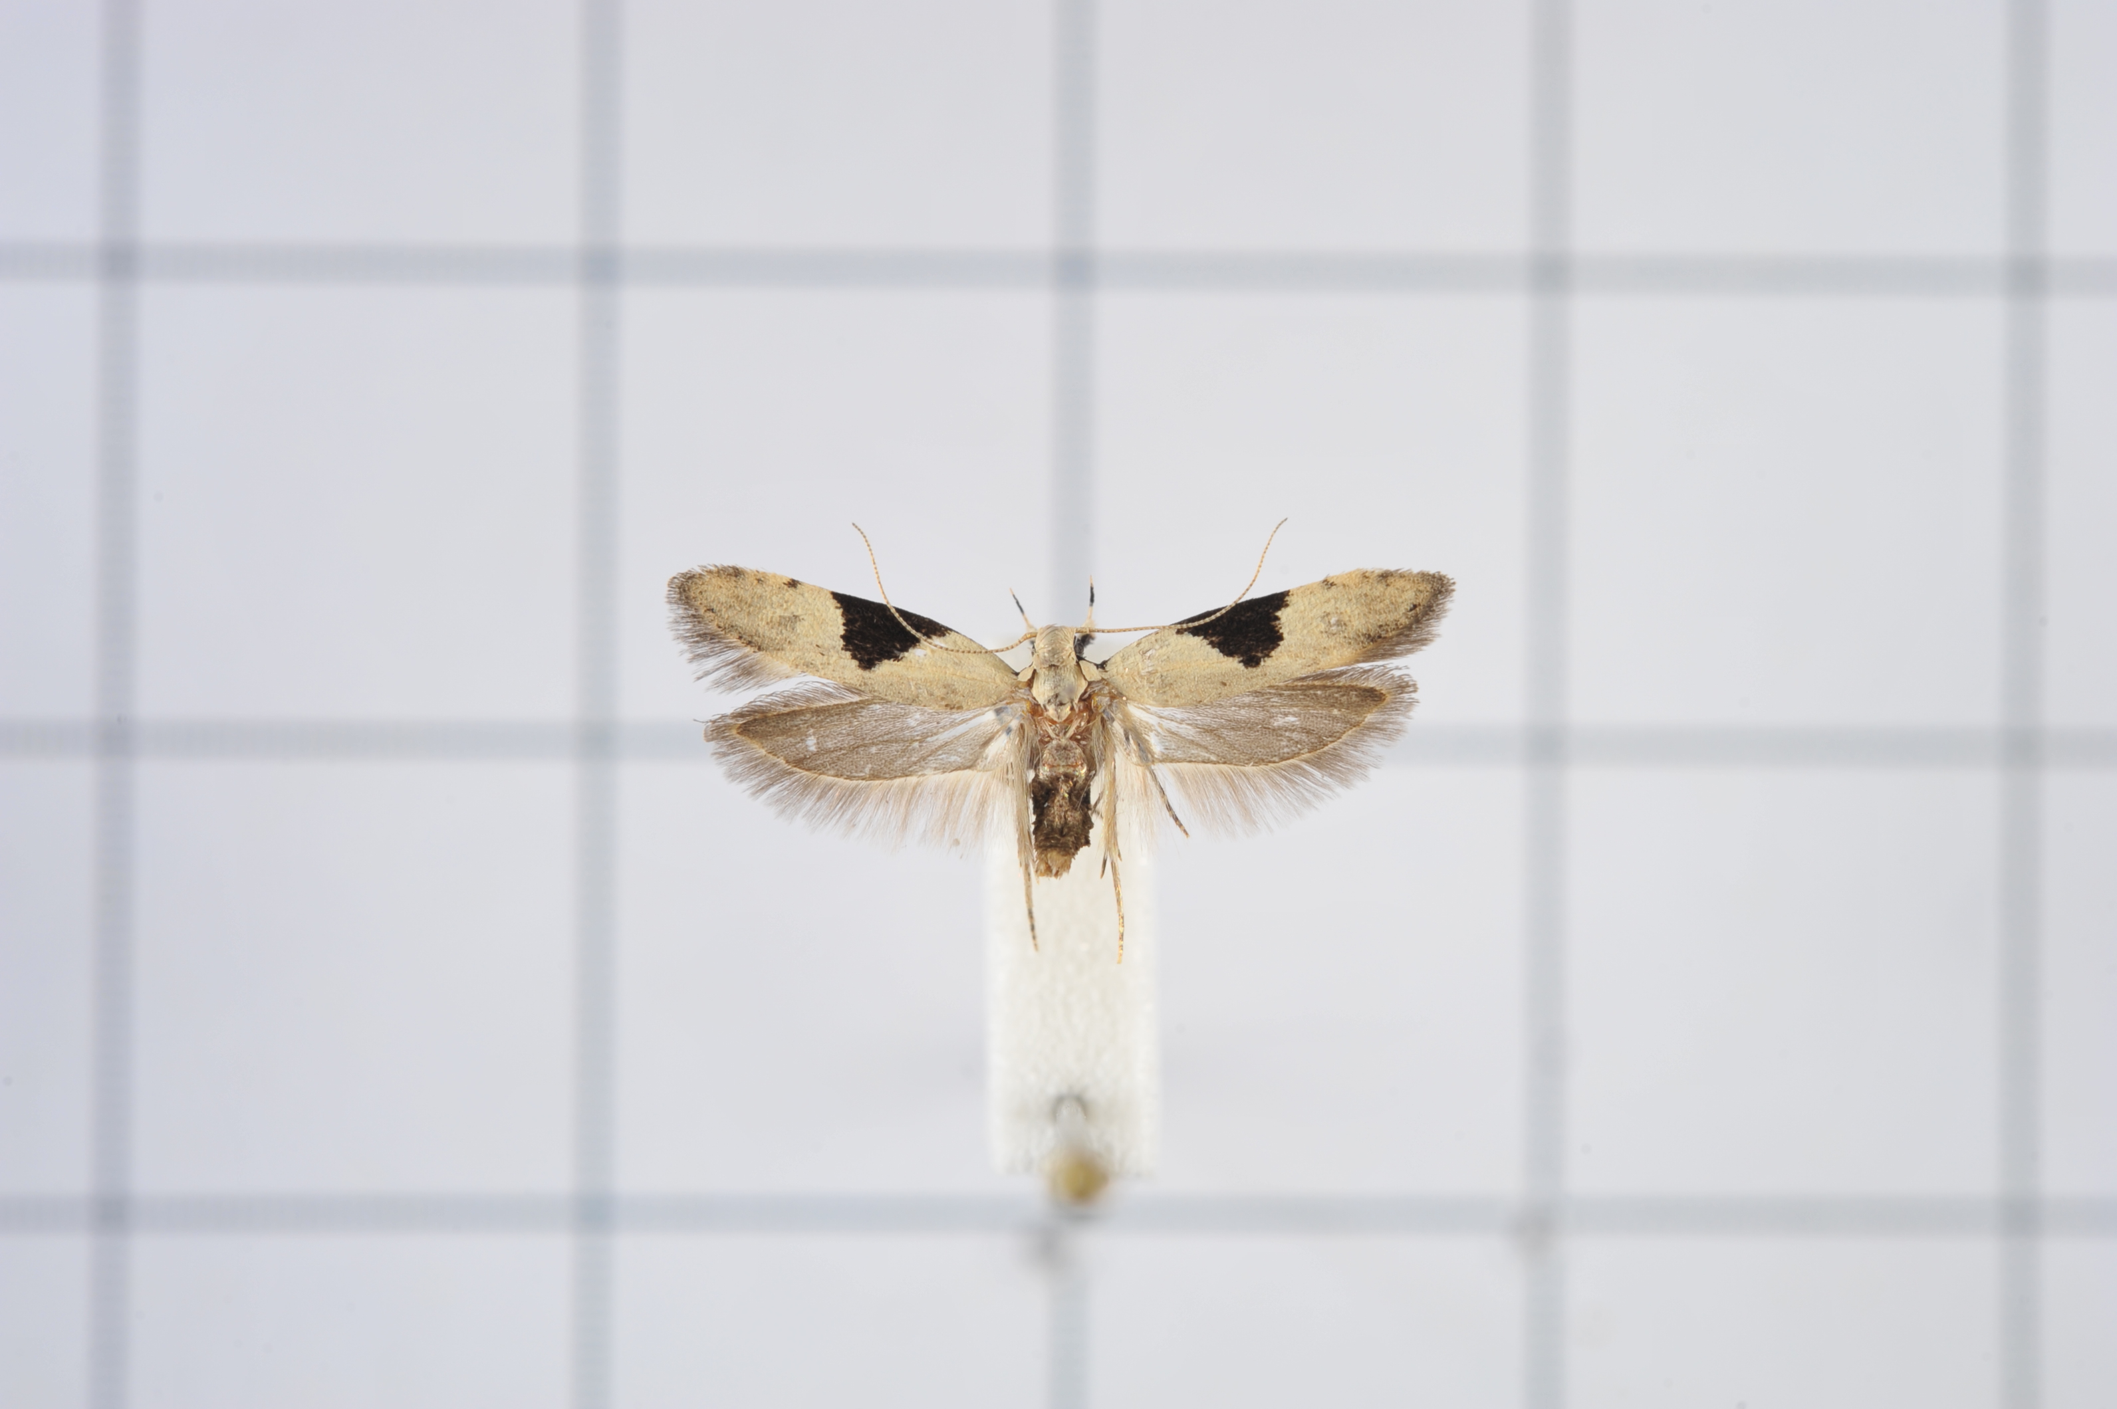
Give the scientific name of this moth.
Anarsia tricornis
